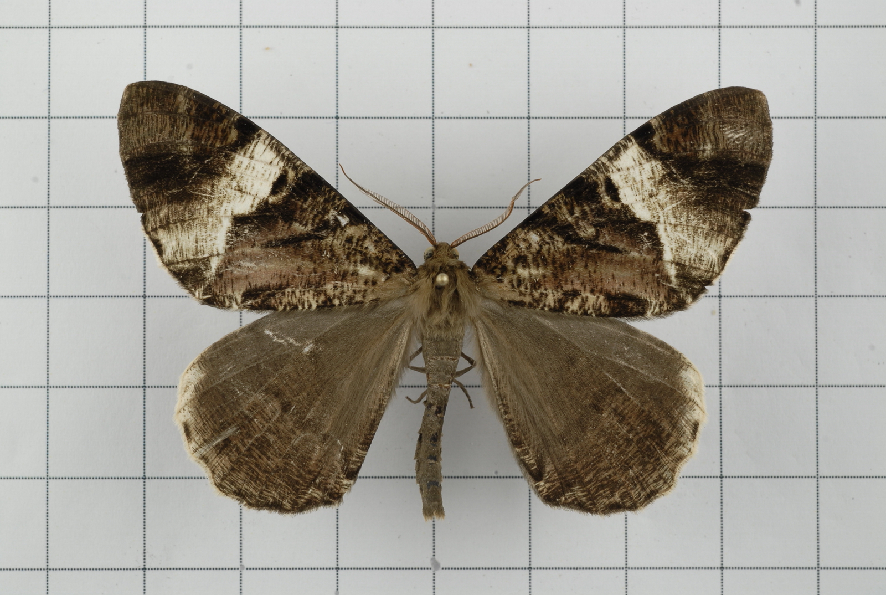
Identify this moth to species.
Xandrames dholaria
